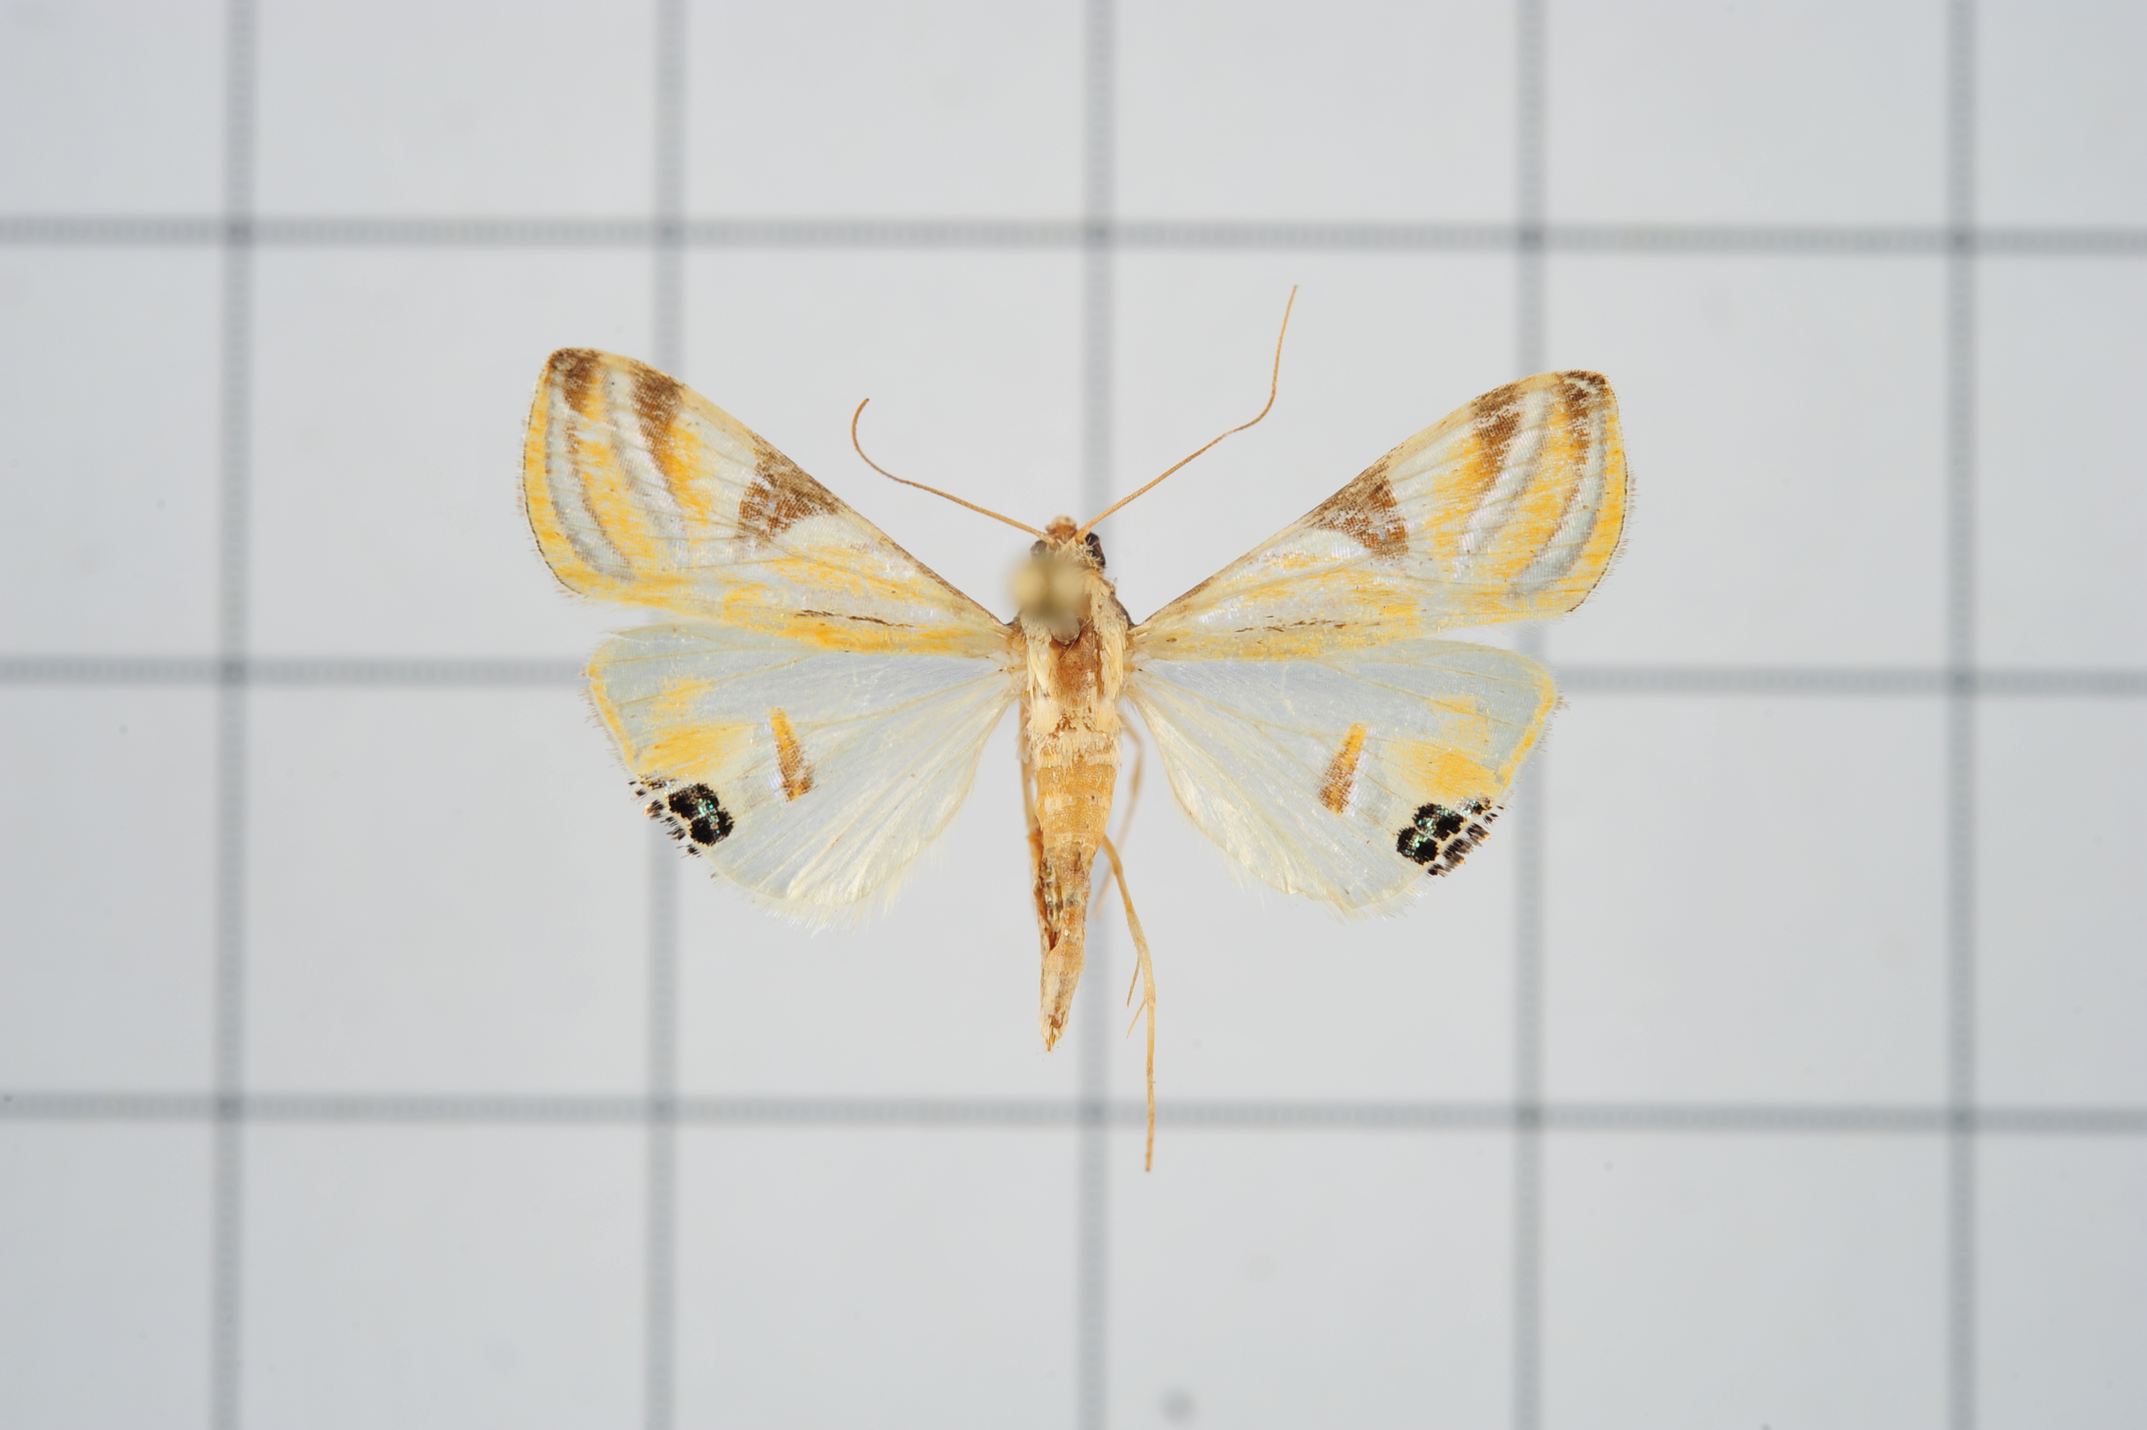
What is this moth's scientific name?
Talanga sexpunctalis
